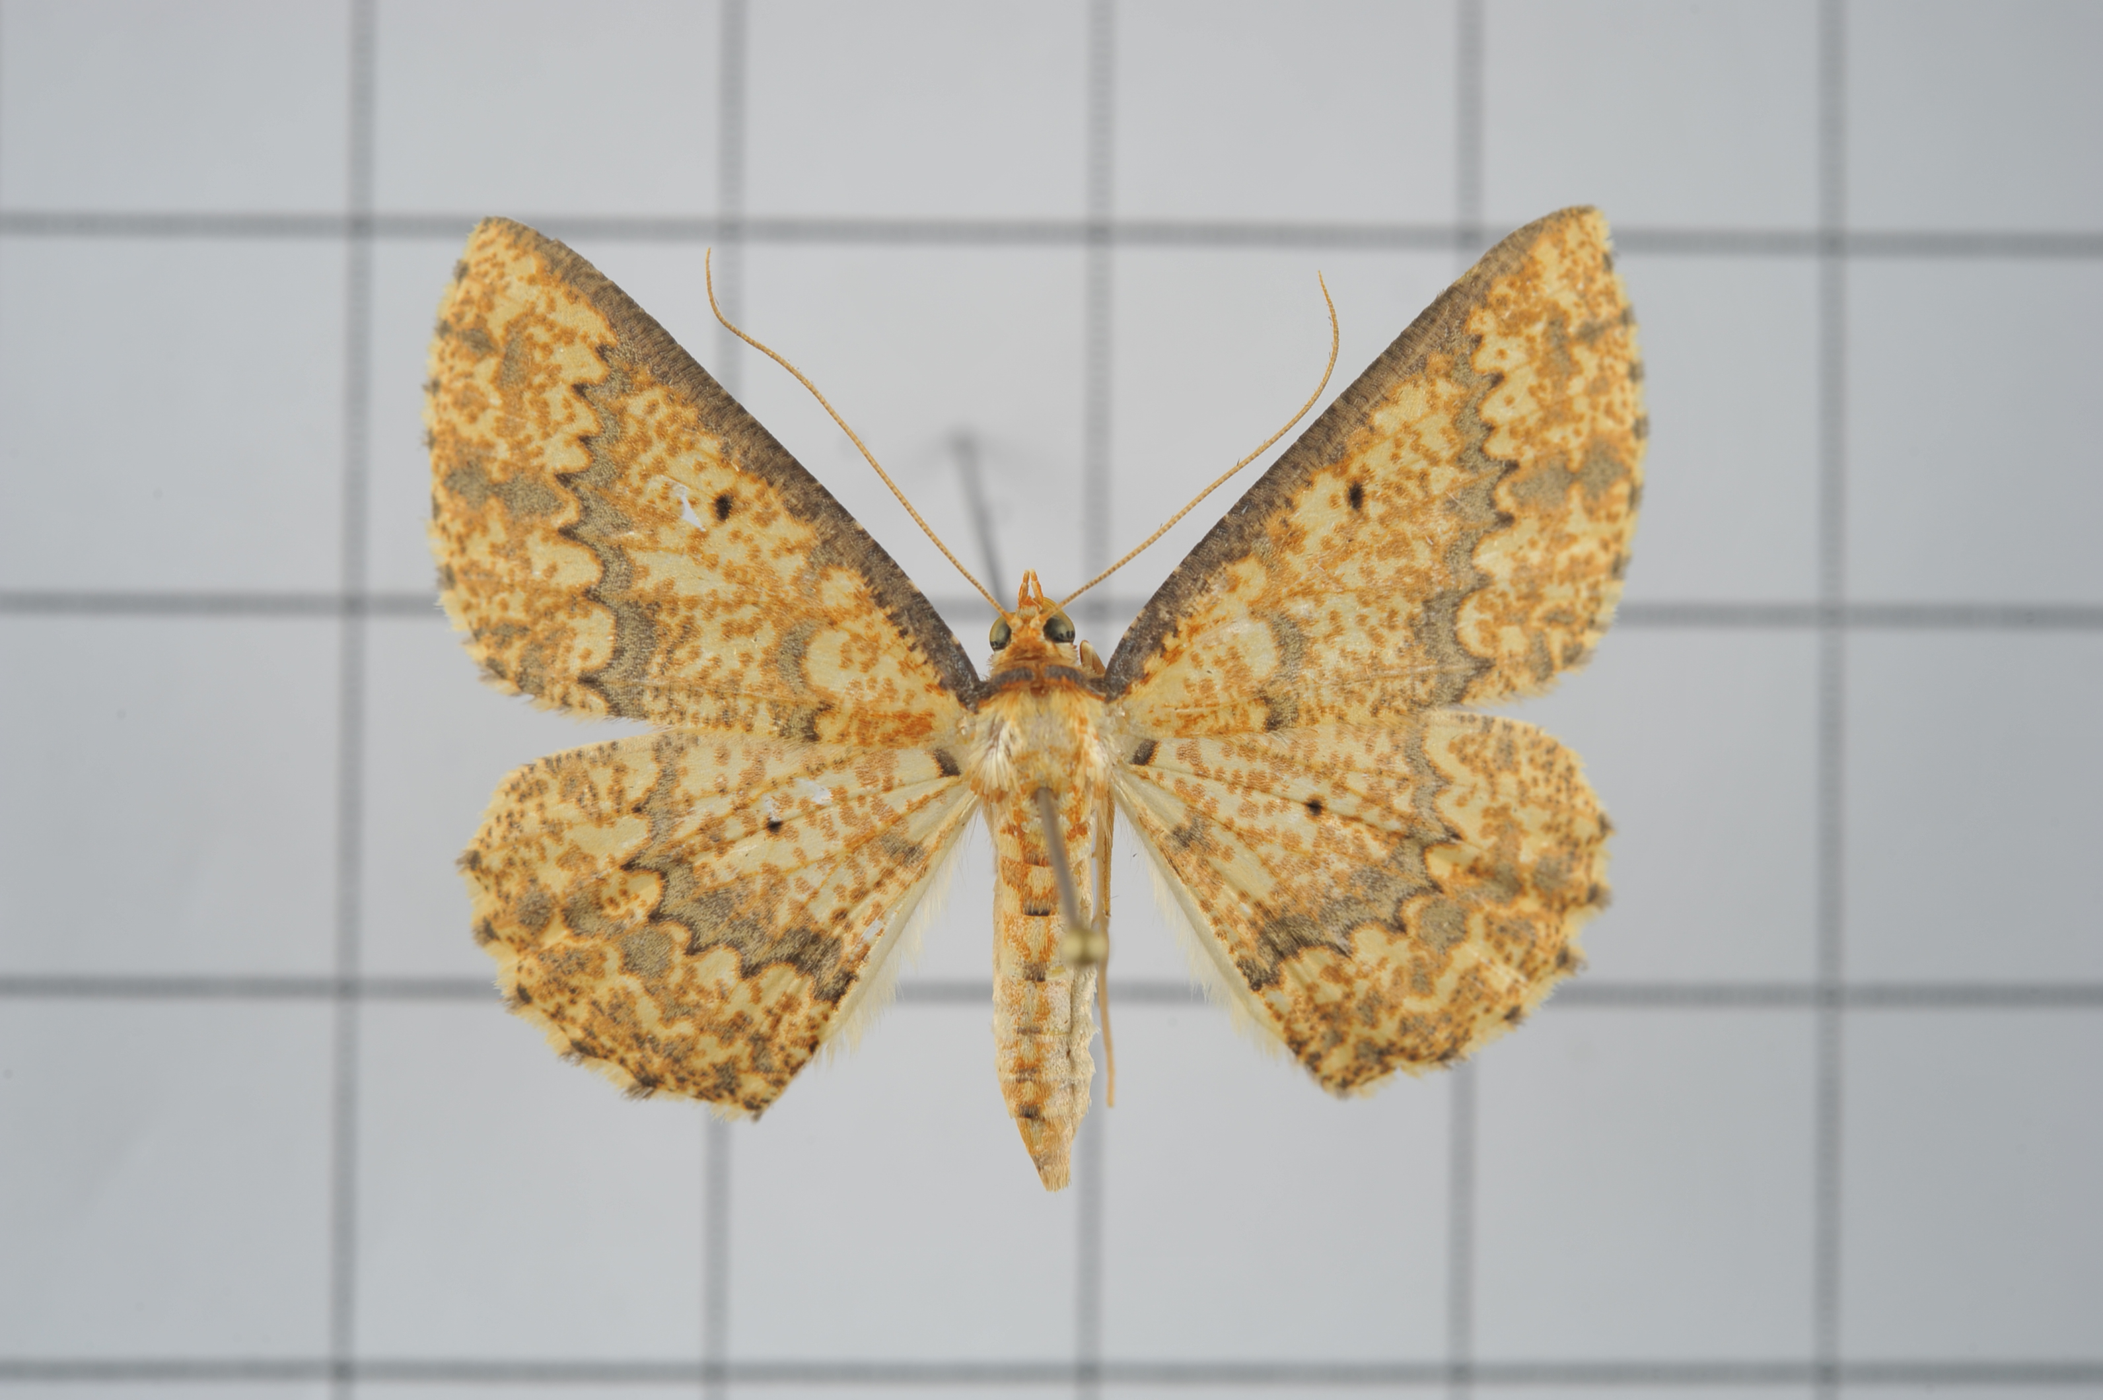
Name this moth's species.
Synegia estherodes
